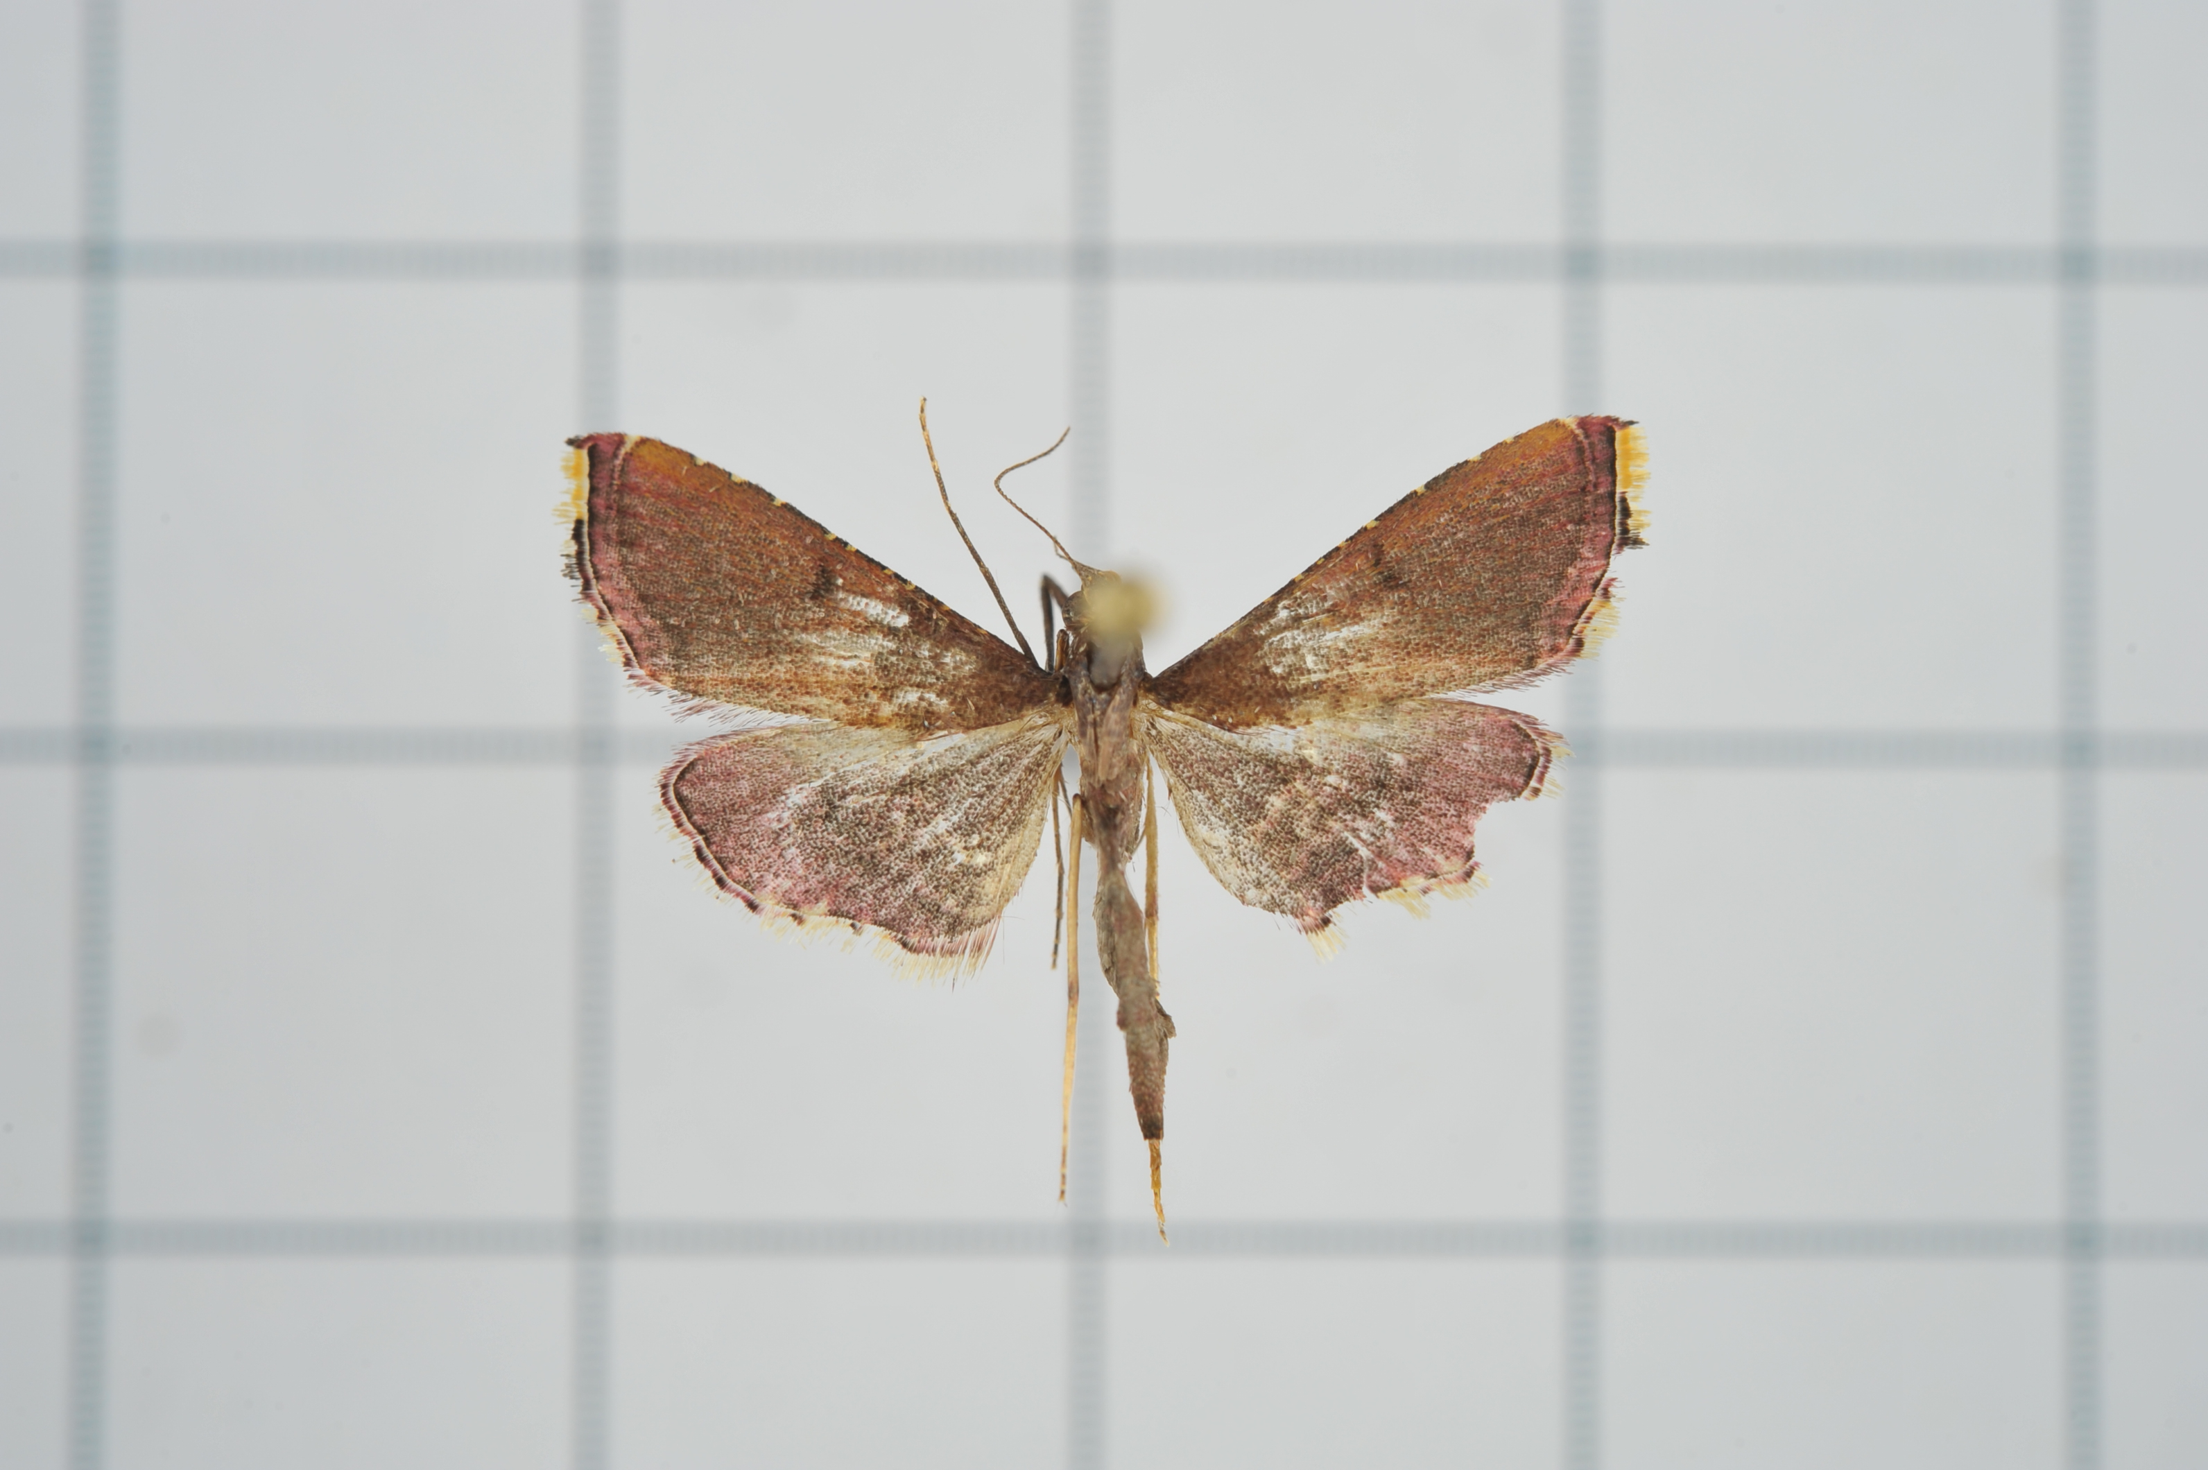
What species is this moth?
Endotricha olivacealis
